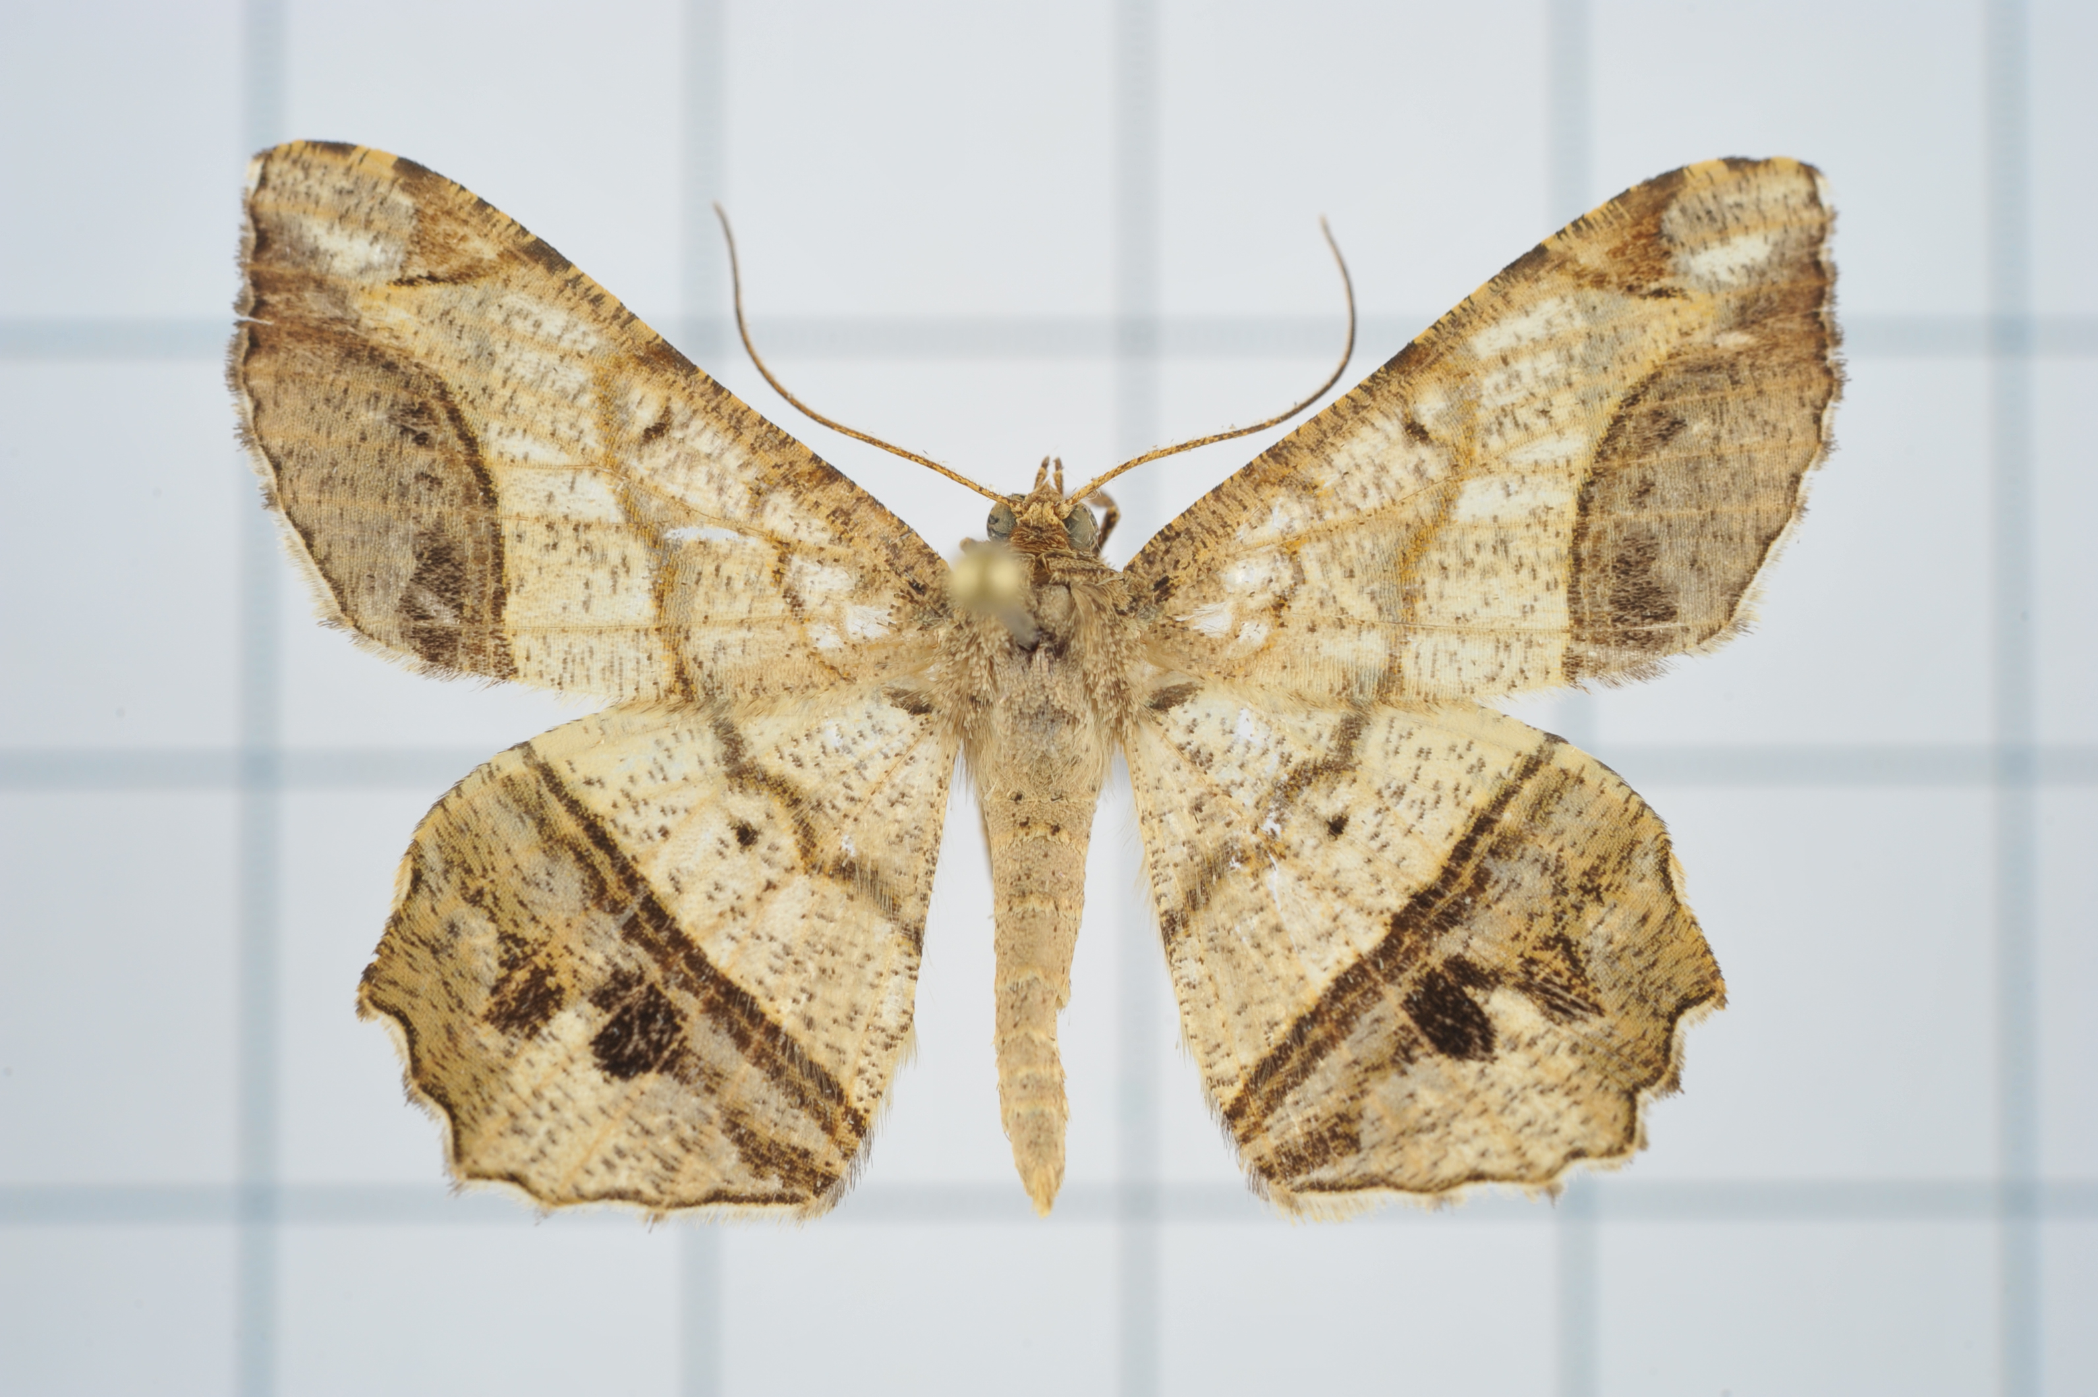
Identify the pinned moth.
Chiasmia intermediaria
